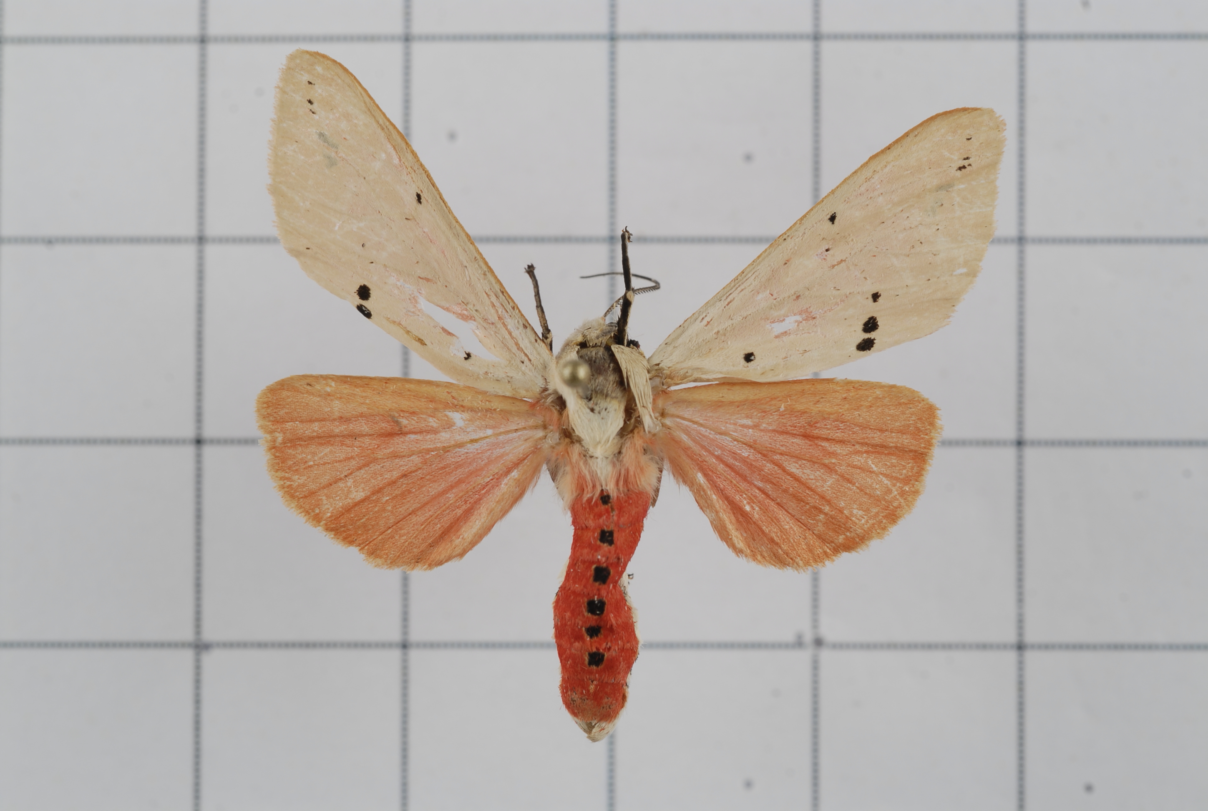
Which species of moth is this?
Spilarctia subcarnea
